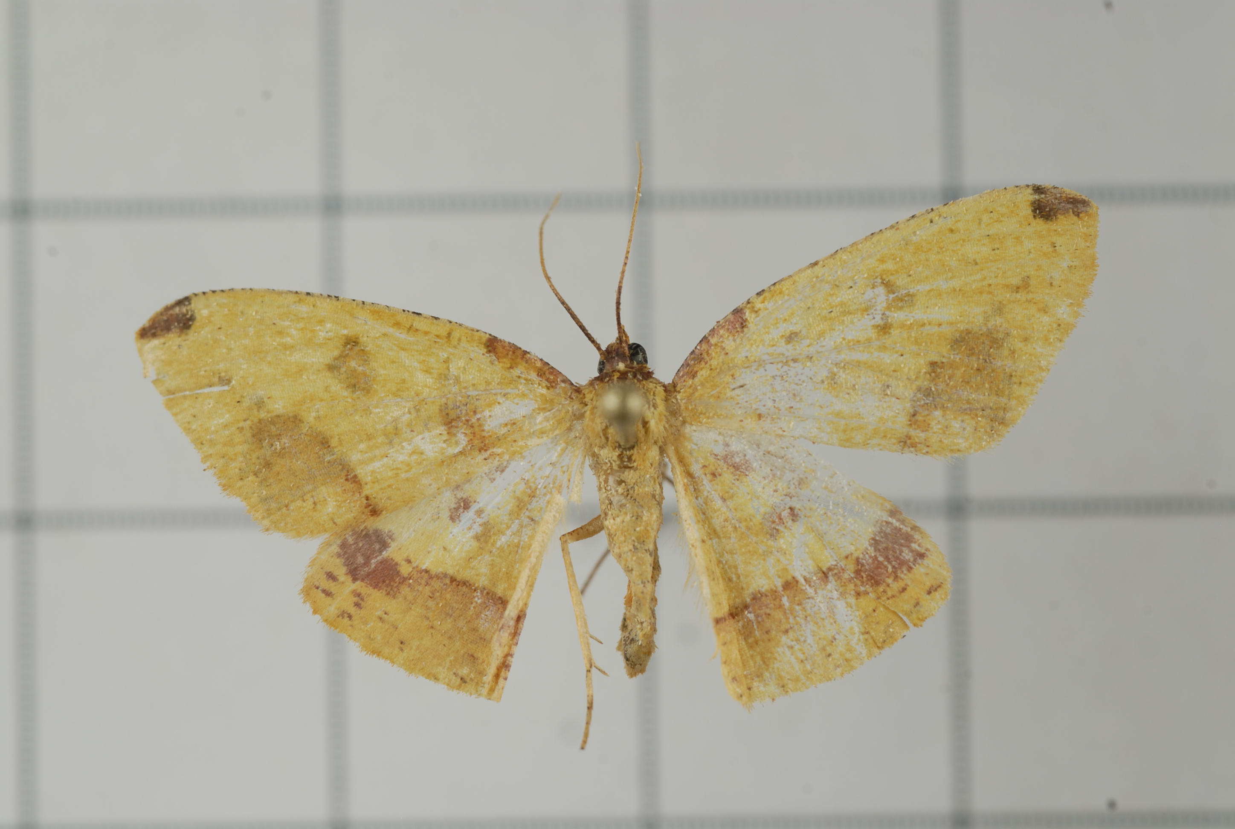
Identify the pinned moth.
Heterolocha coccinea
